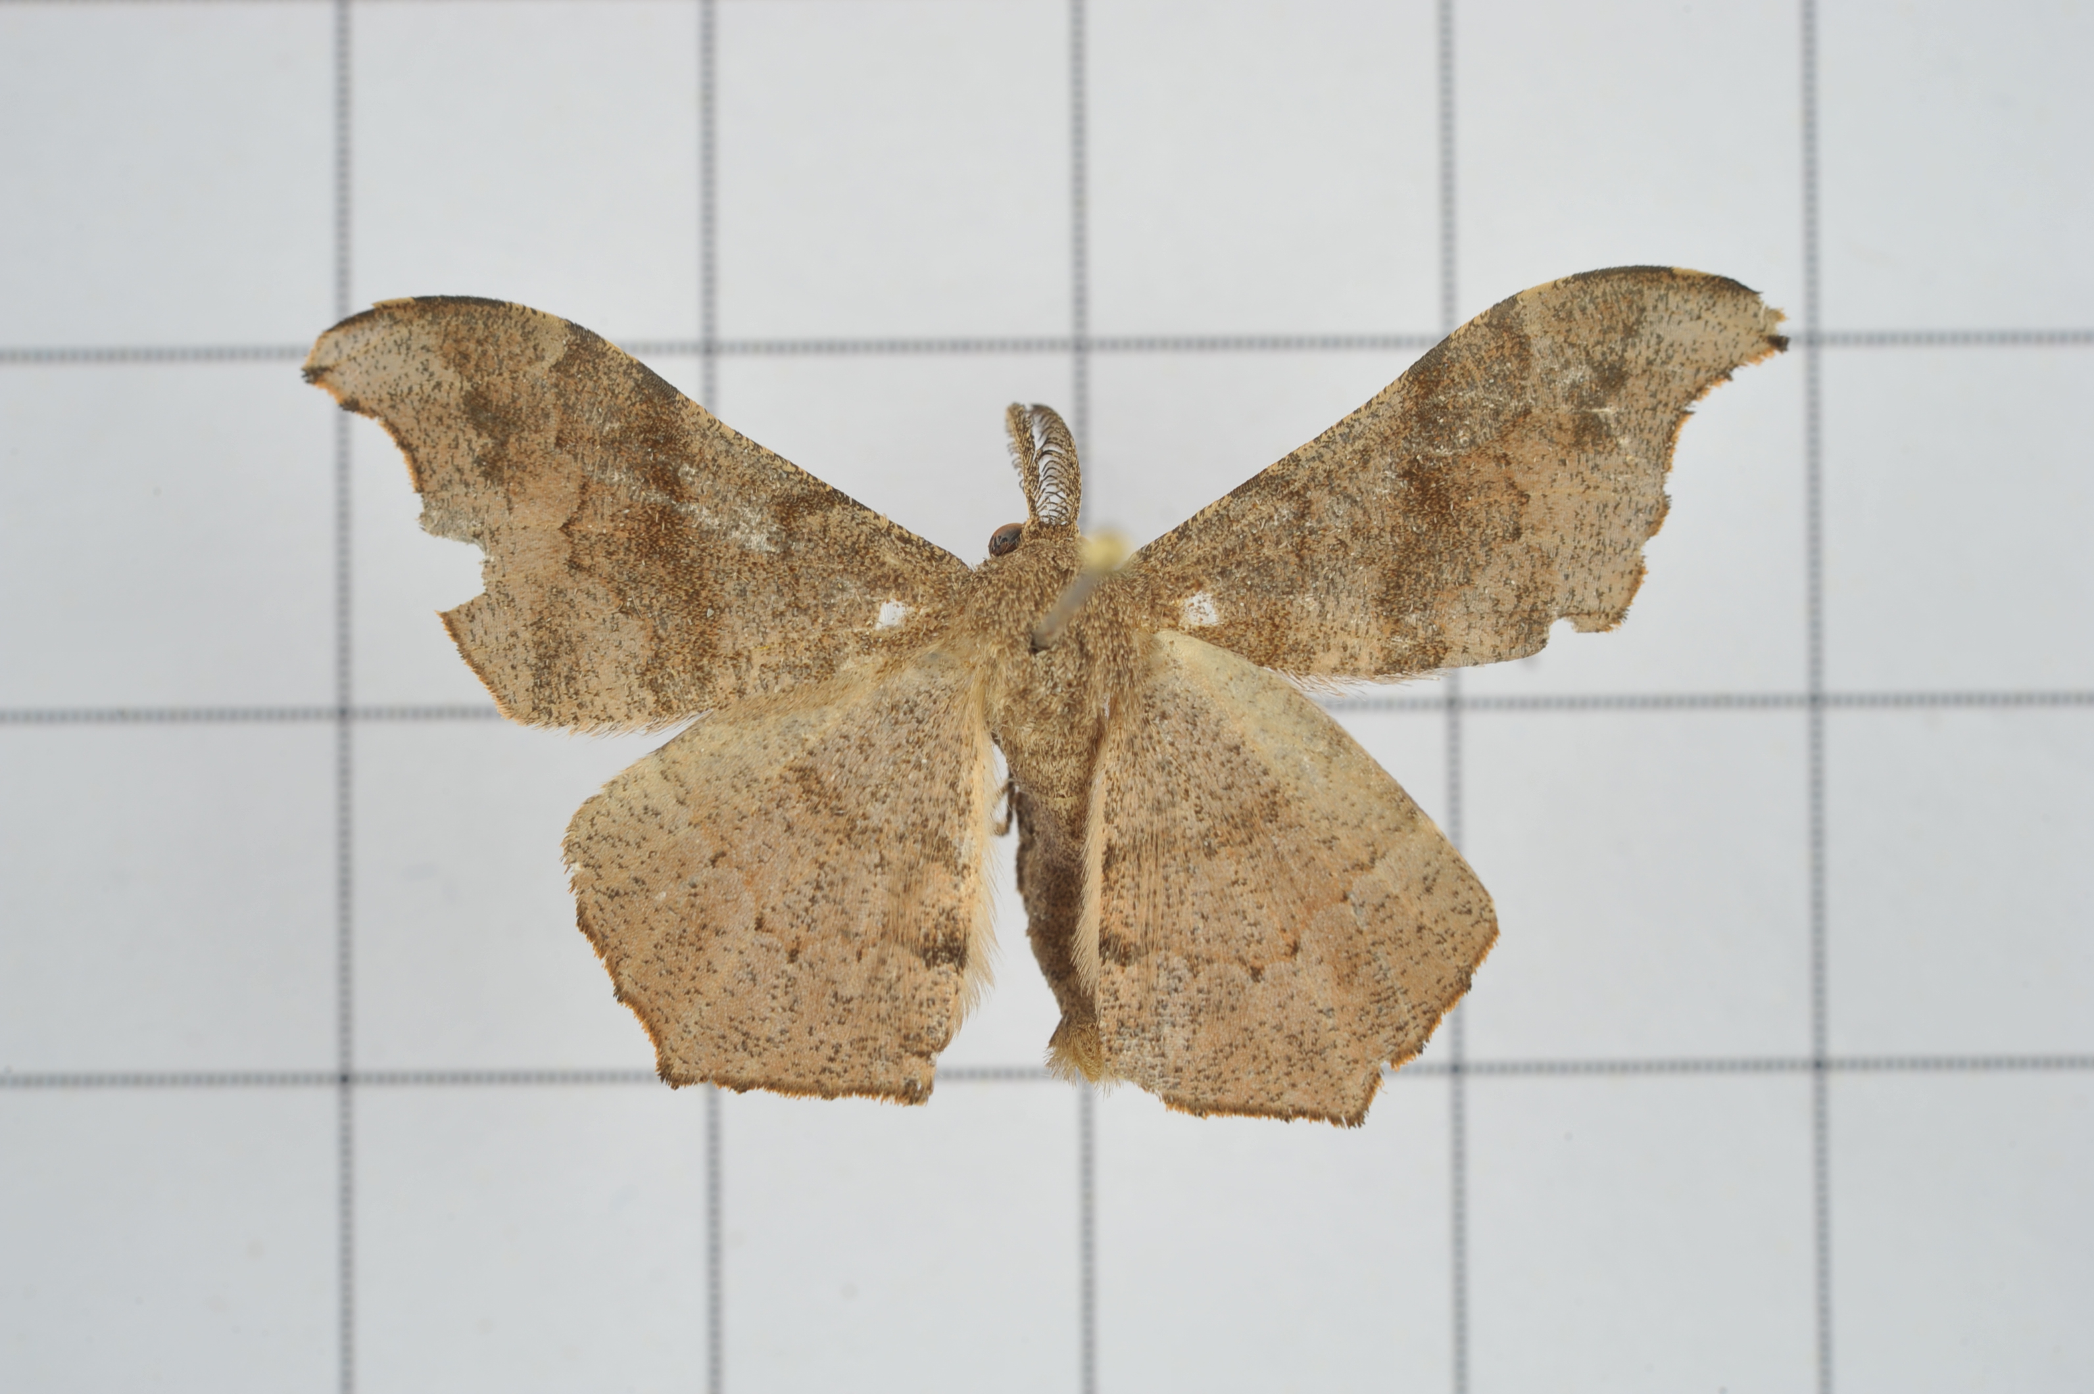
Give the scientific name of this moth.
Hyposidra talaca talaca
